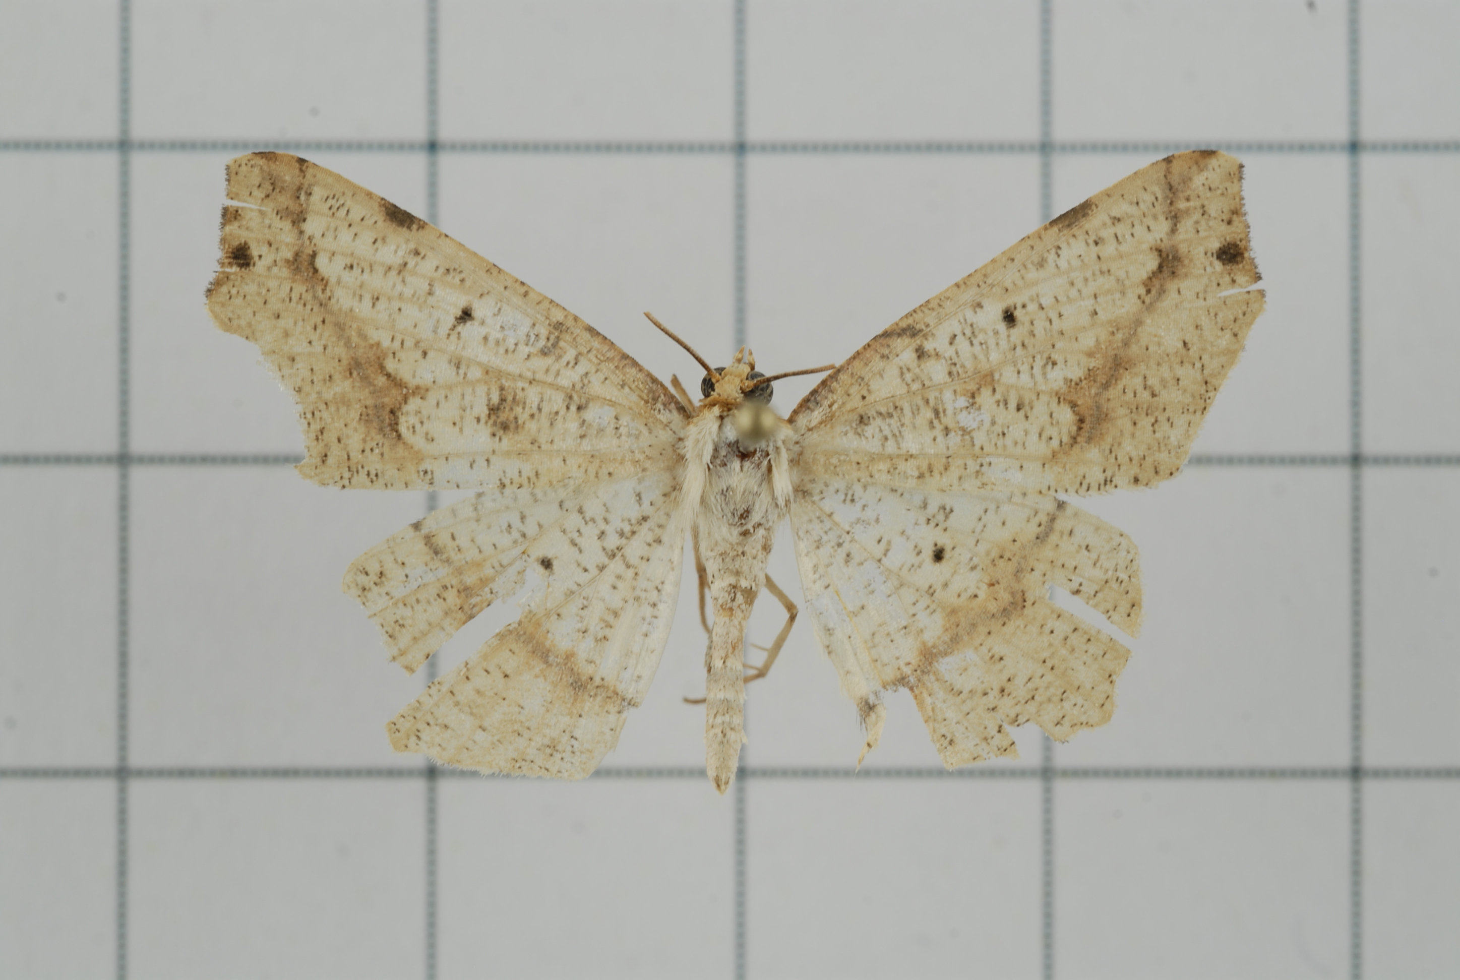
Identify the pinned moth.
Pareclipsis umbrata
